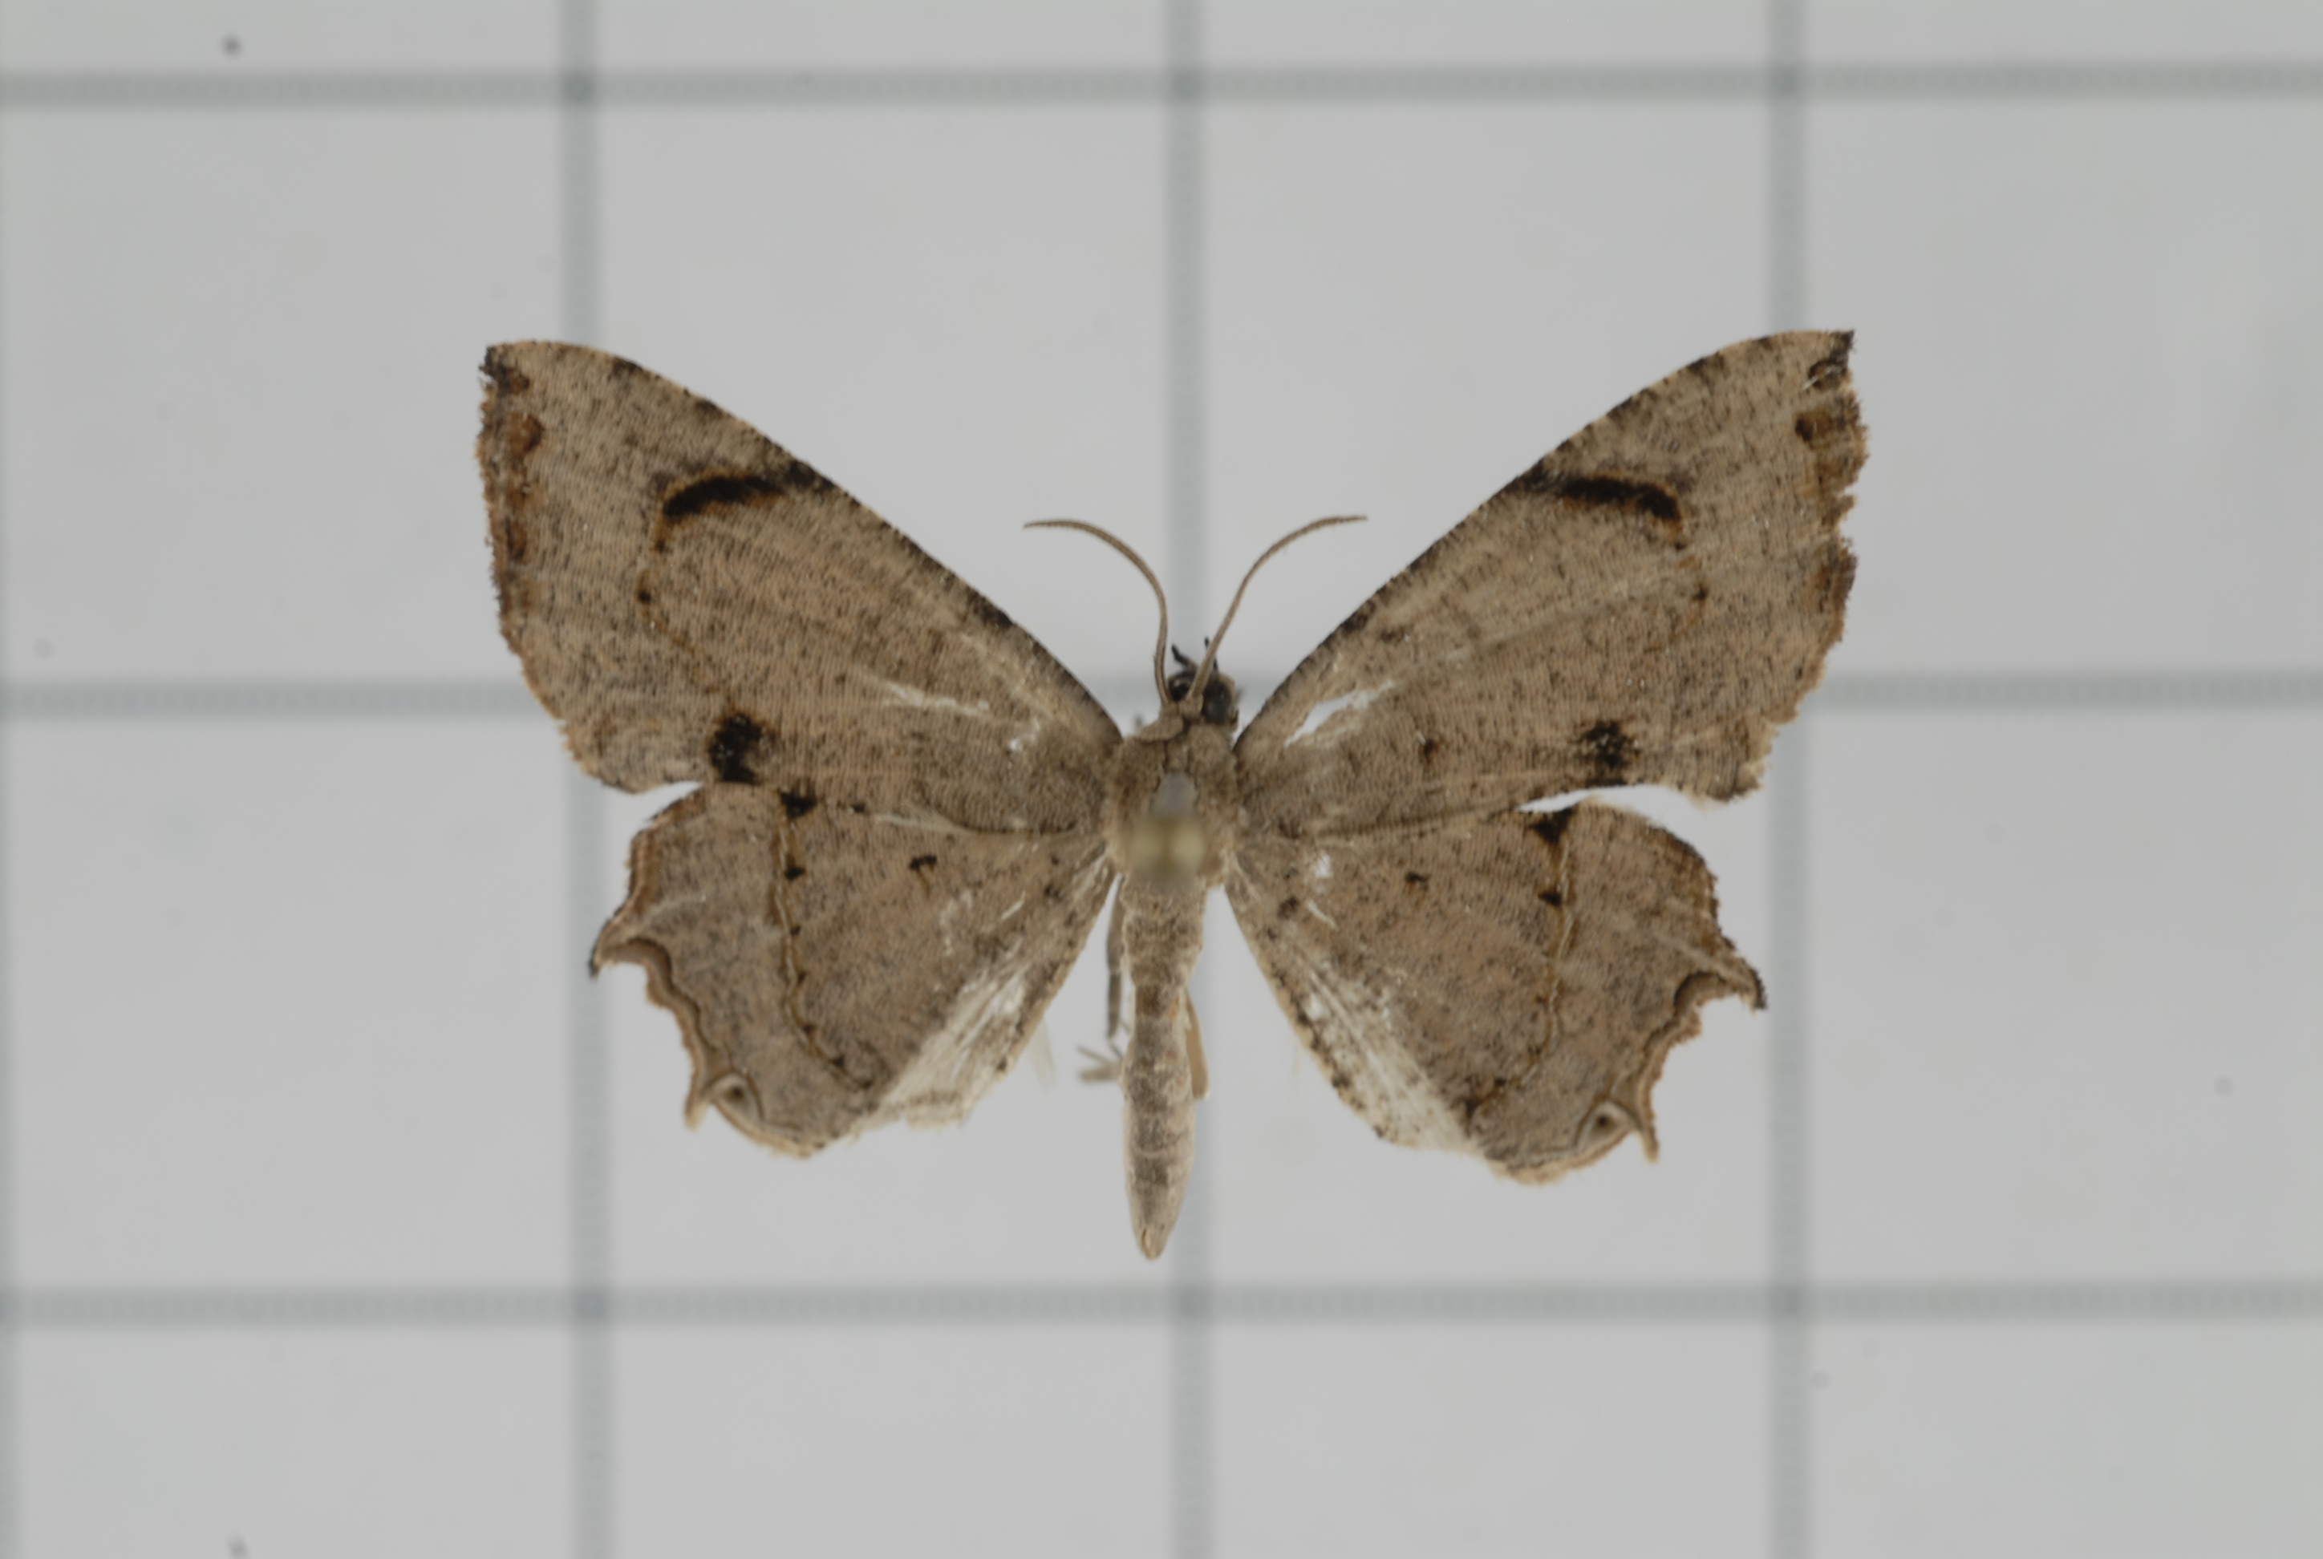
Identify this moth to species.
Dysaethria quadricaudata
